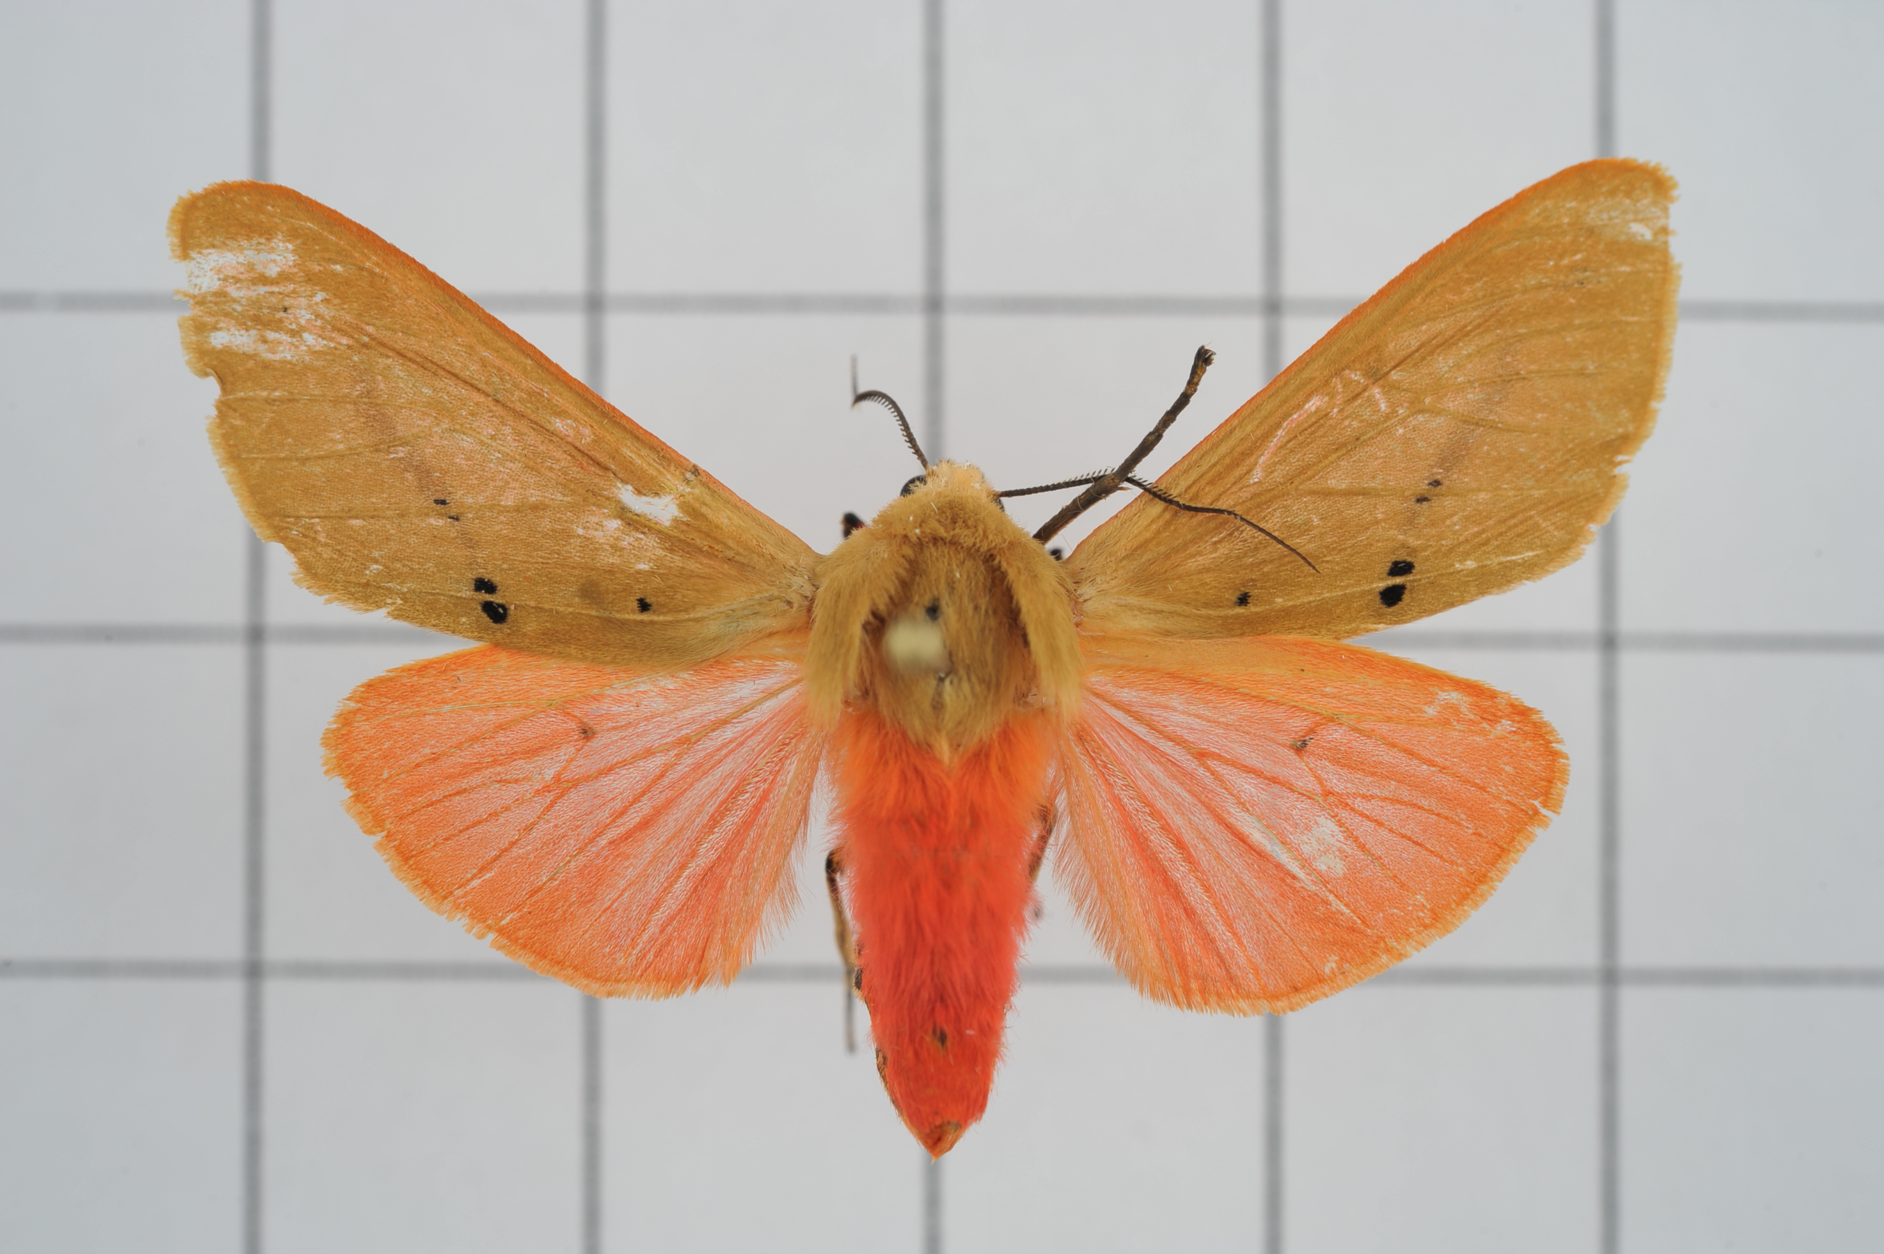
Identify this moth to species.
Spilarctia wilemani
